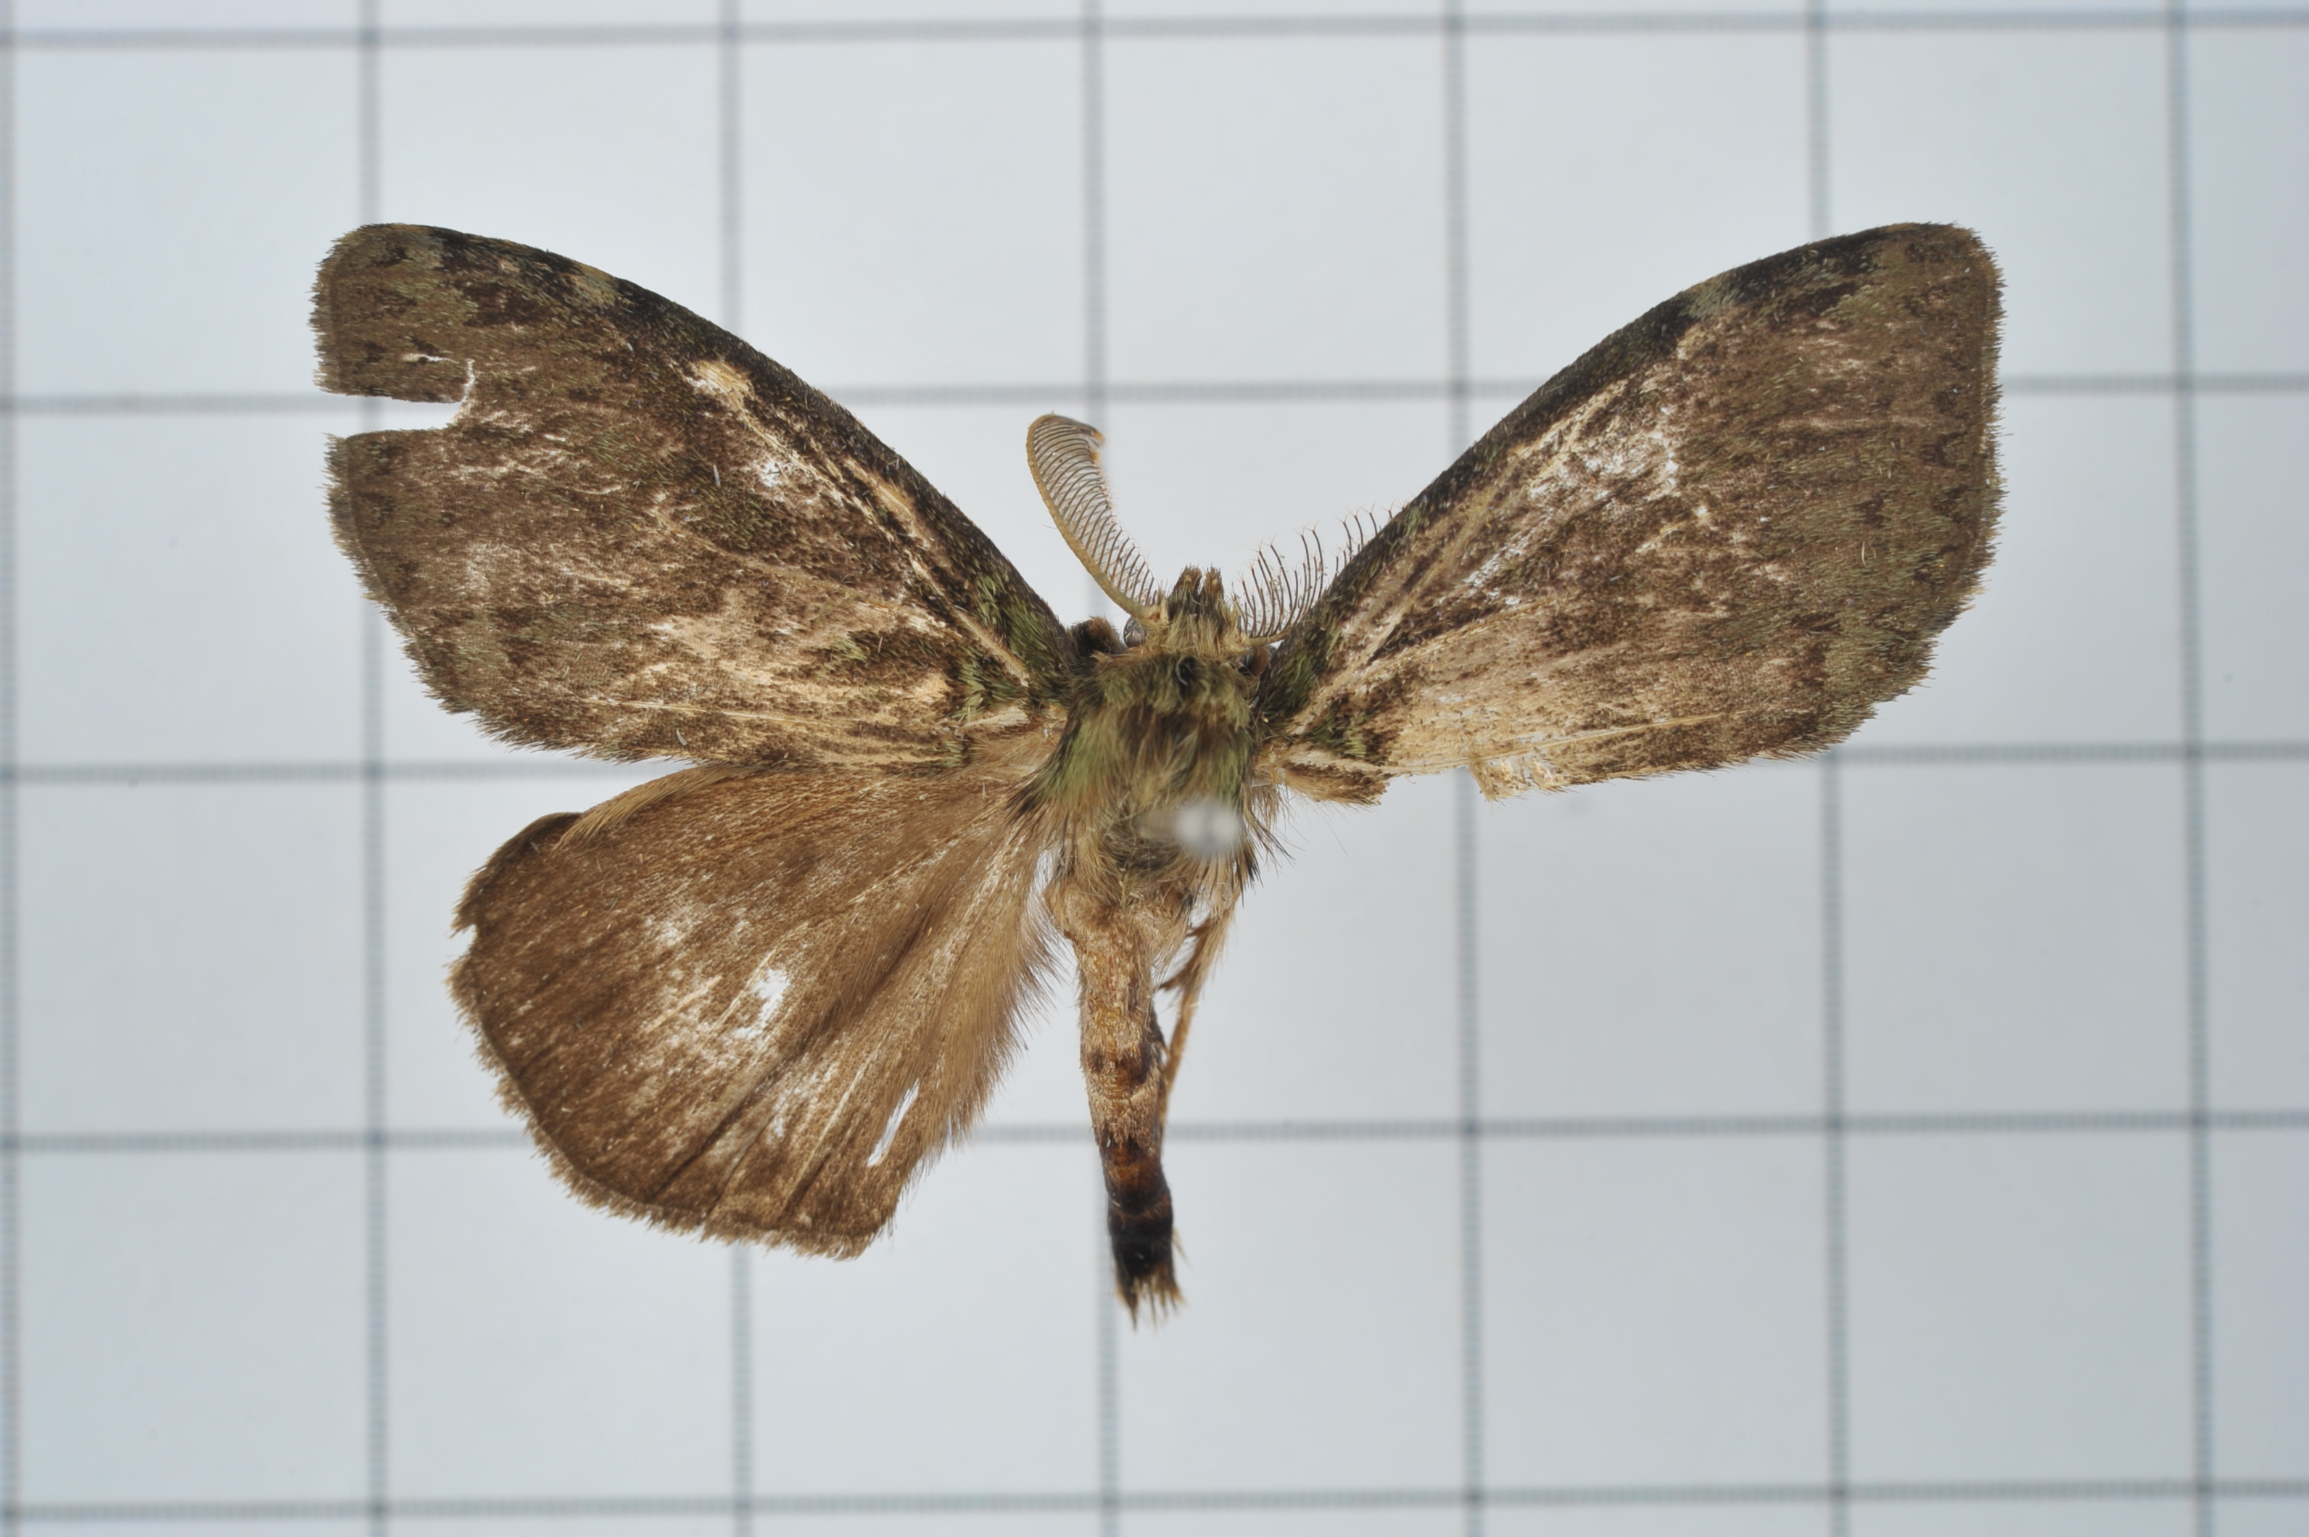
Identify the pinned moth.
Ilema olivacea
